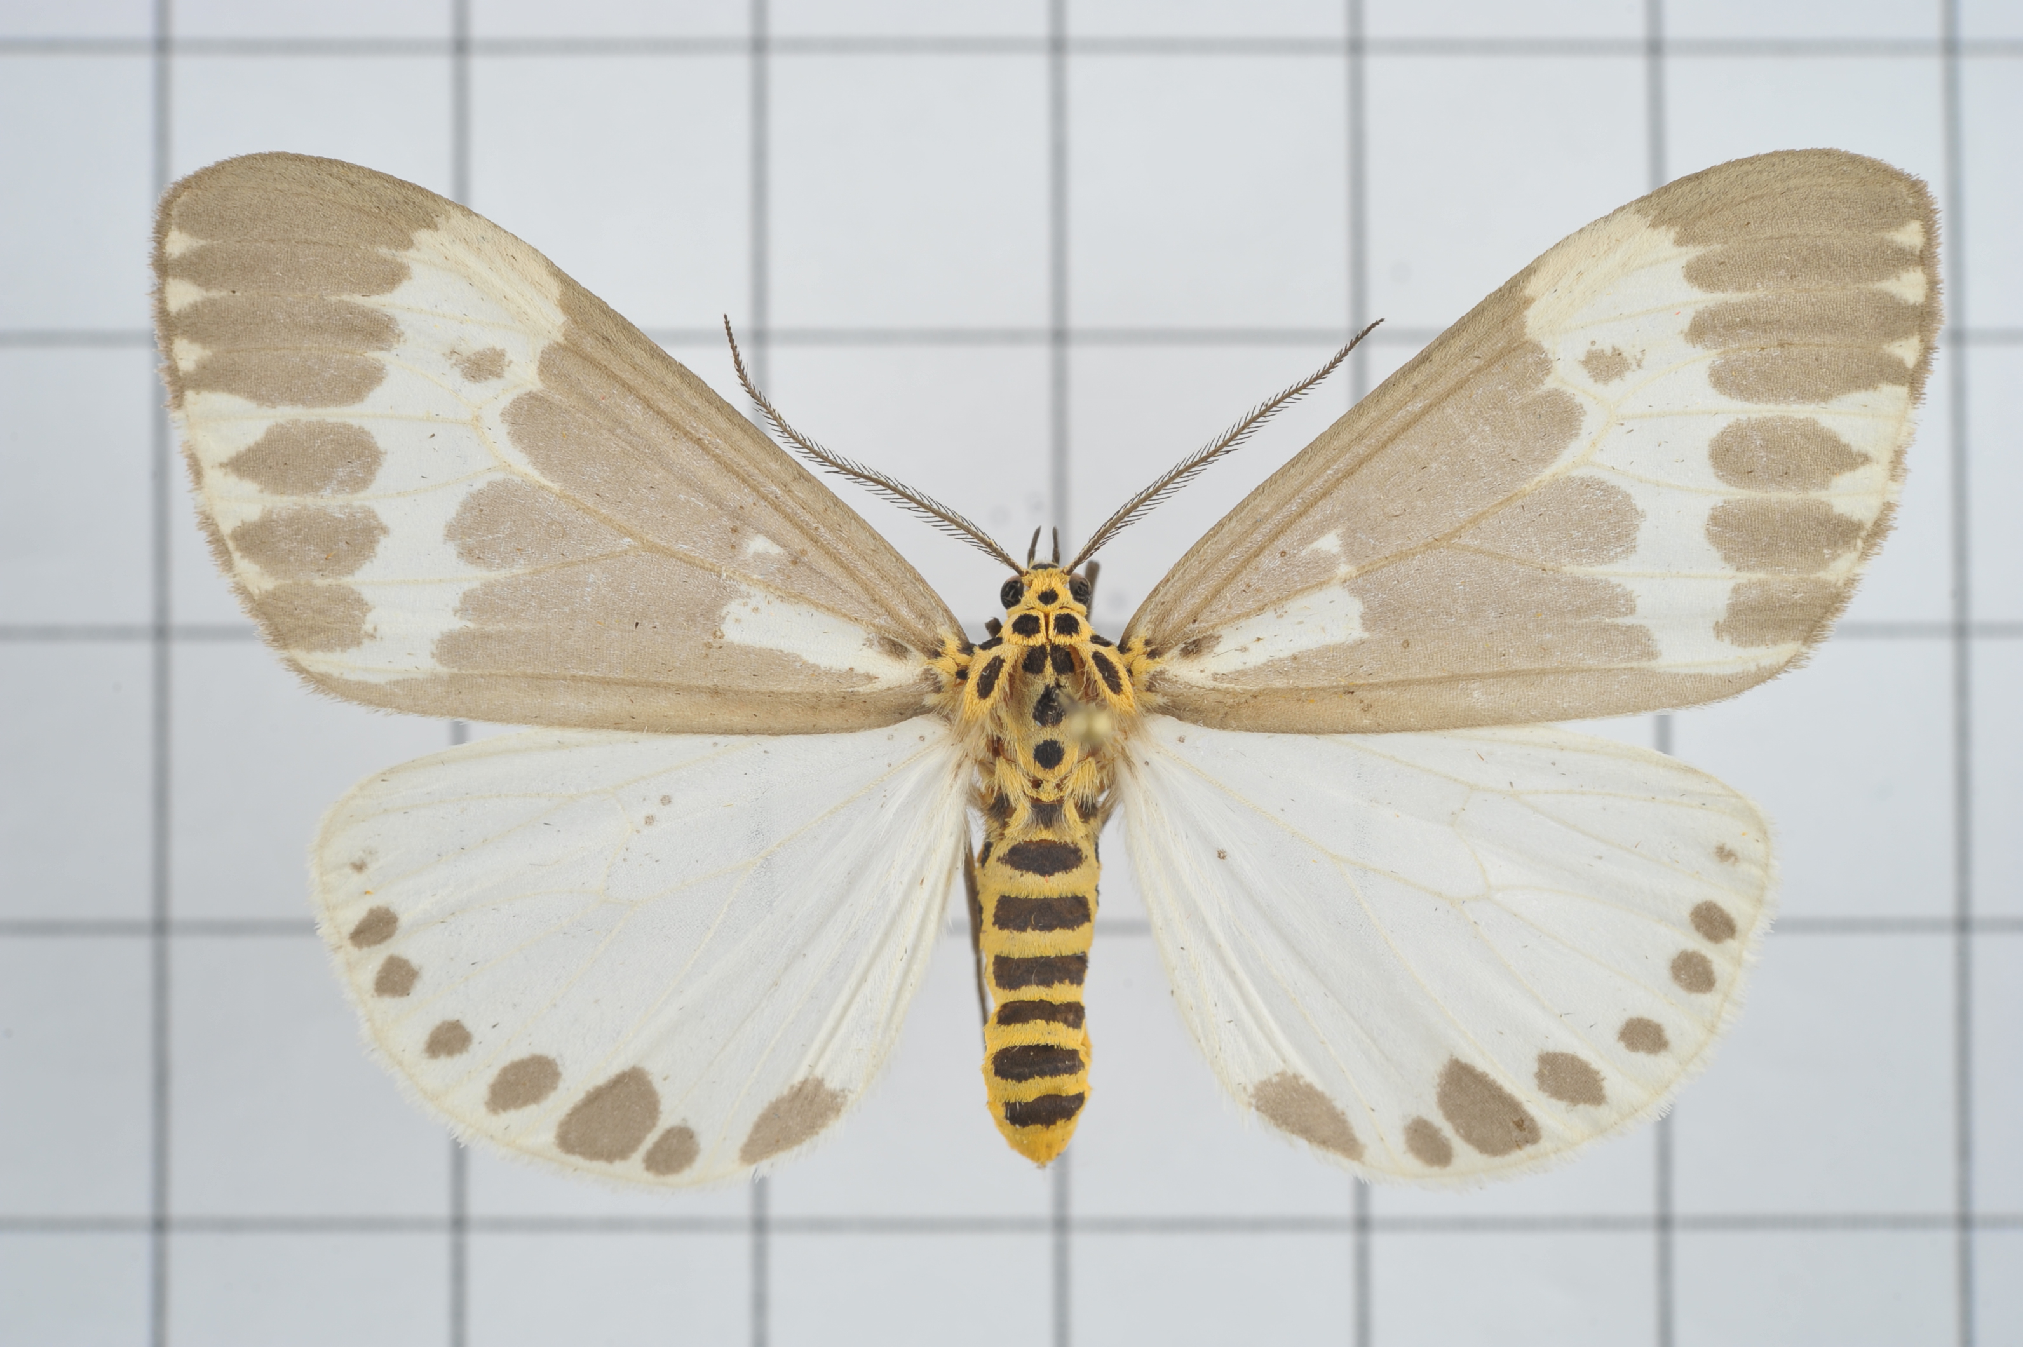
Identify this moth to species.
Nyctemera albofasciata
